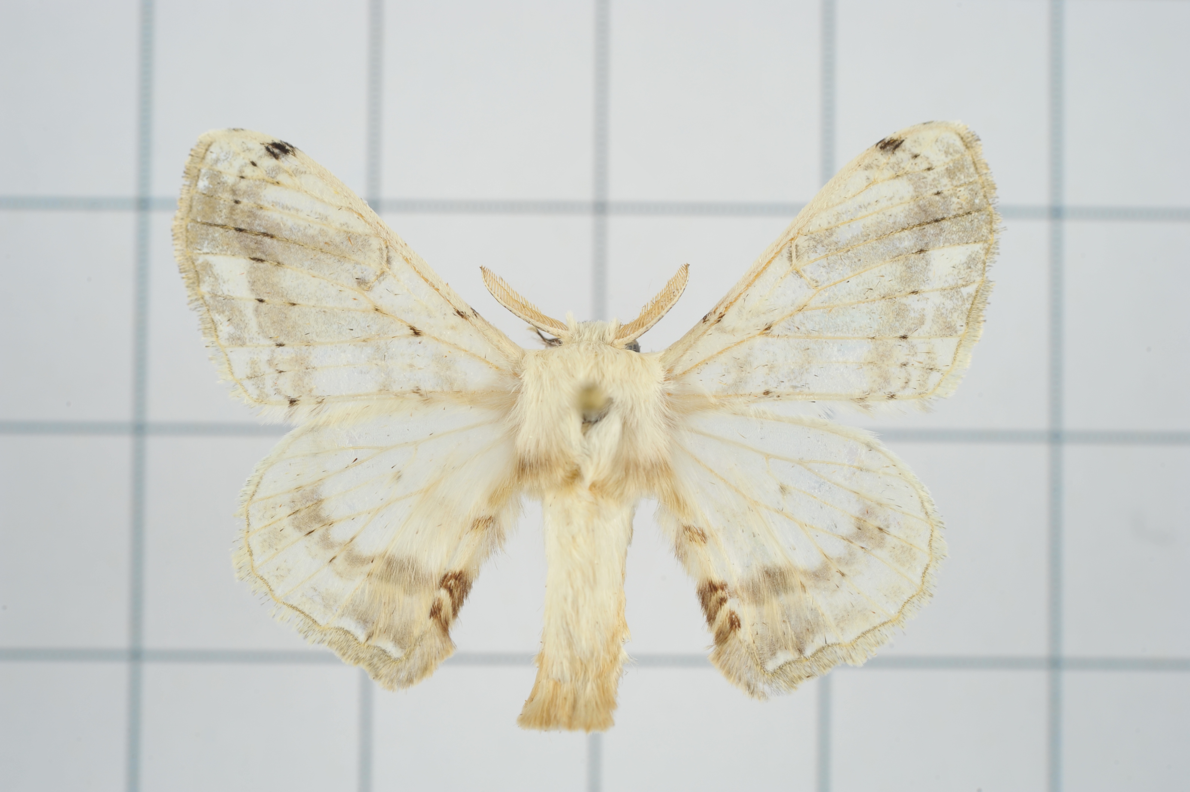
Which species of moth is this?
Ernolatia moorei
